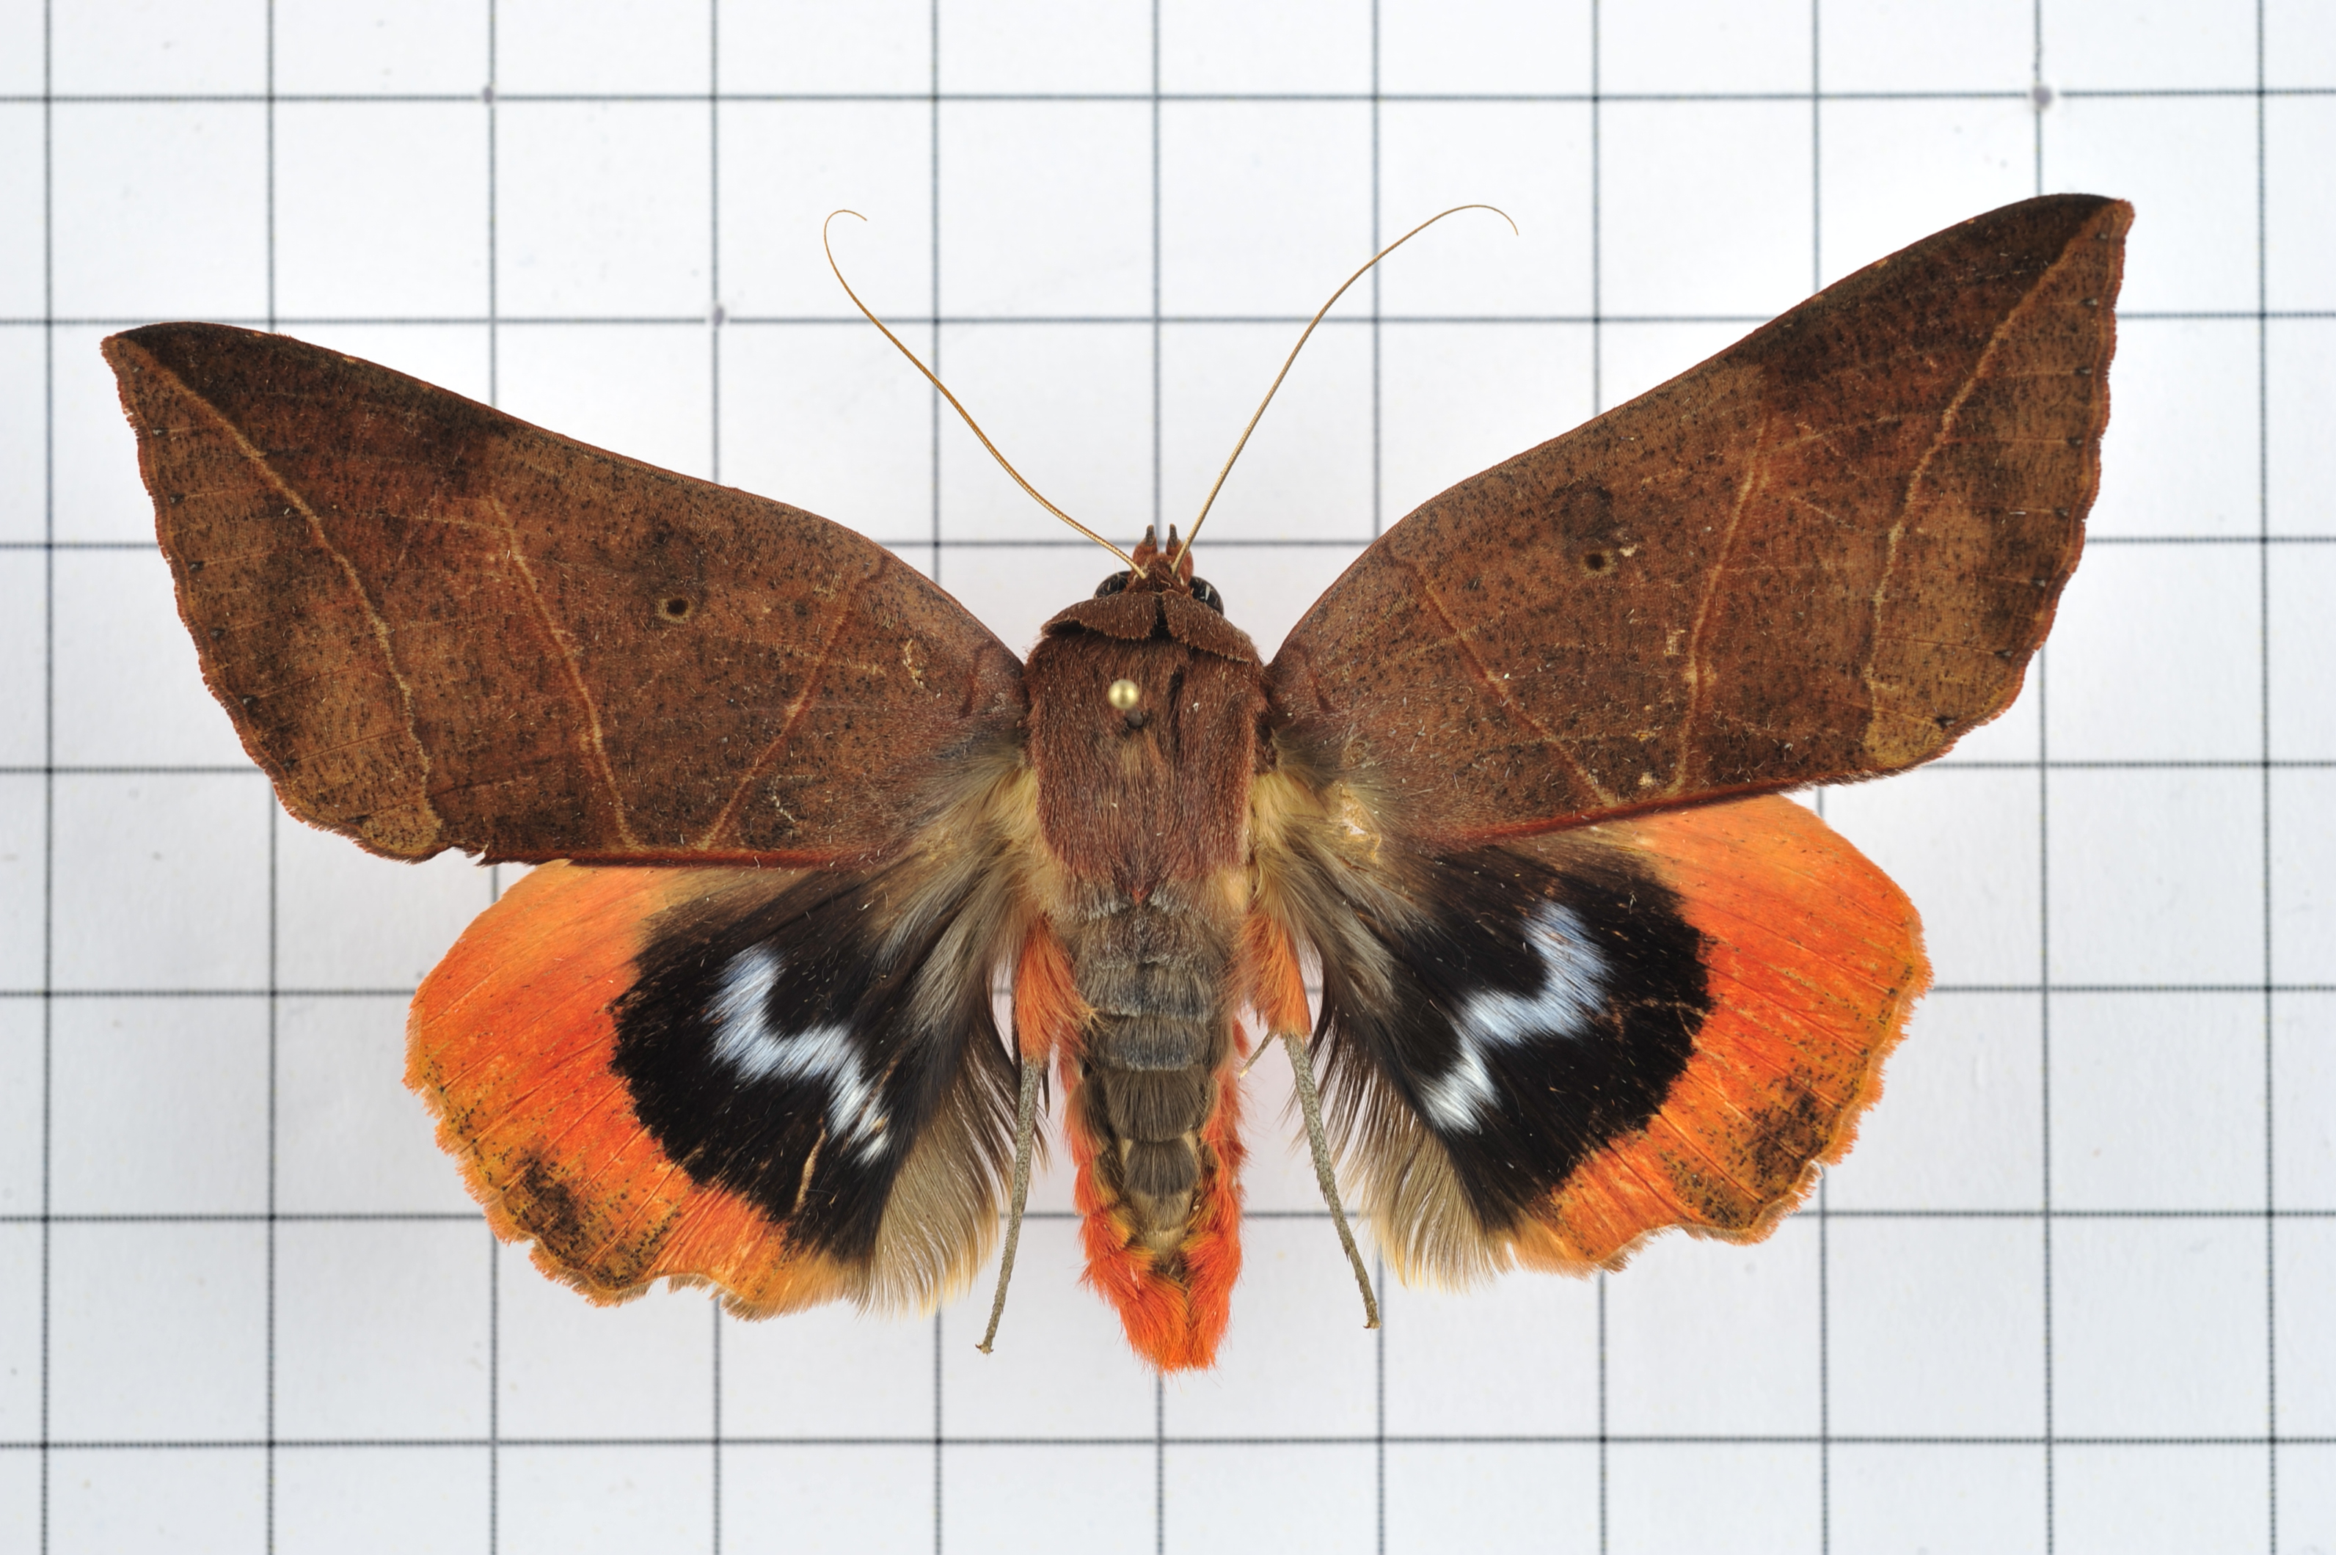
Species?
Thyas juno
